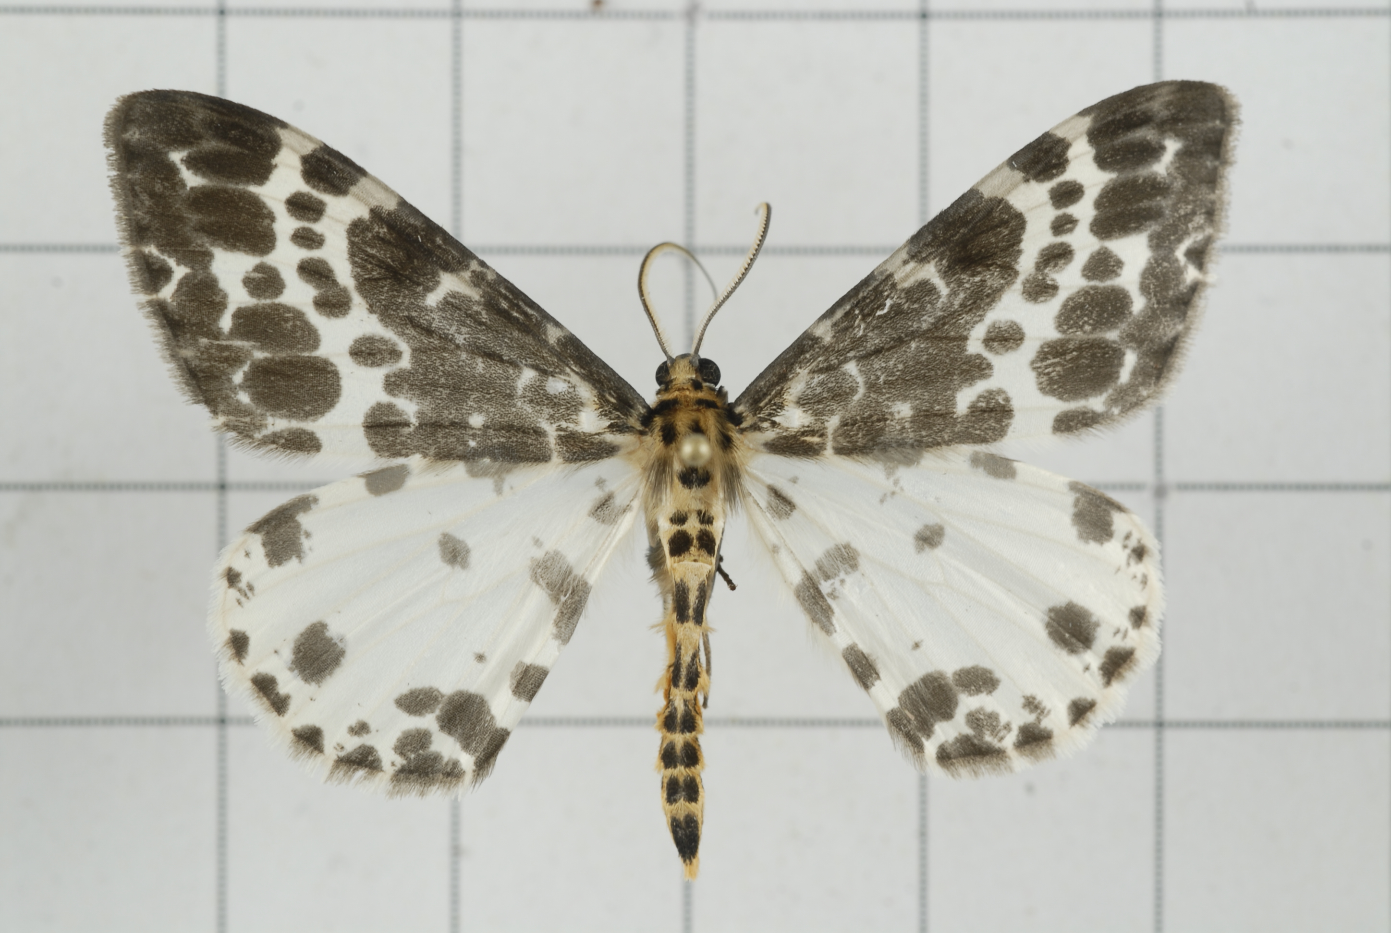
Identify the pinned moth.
Dilophodes elegans khasiana
